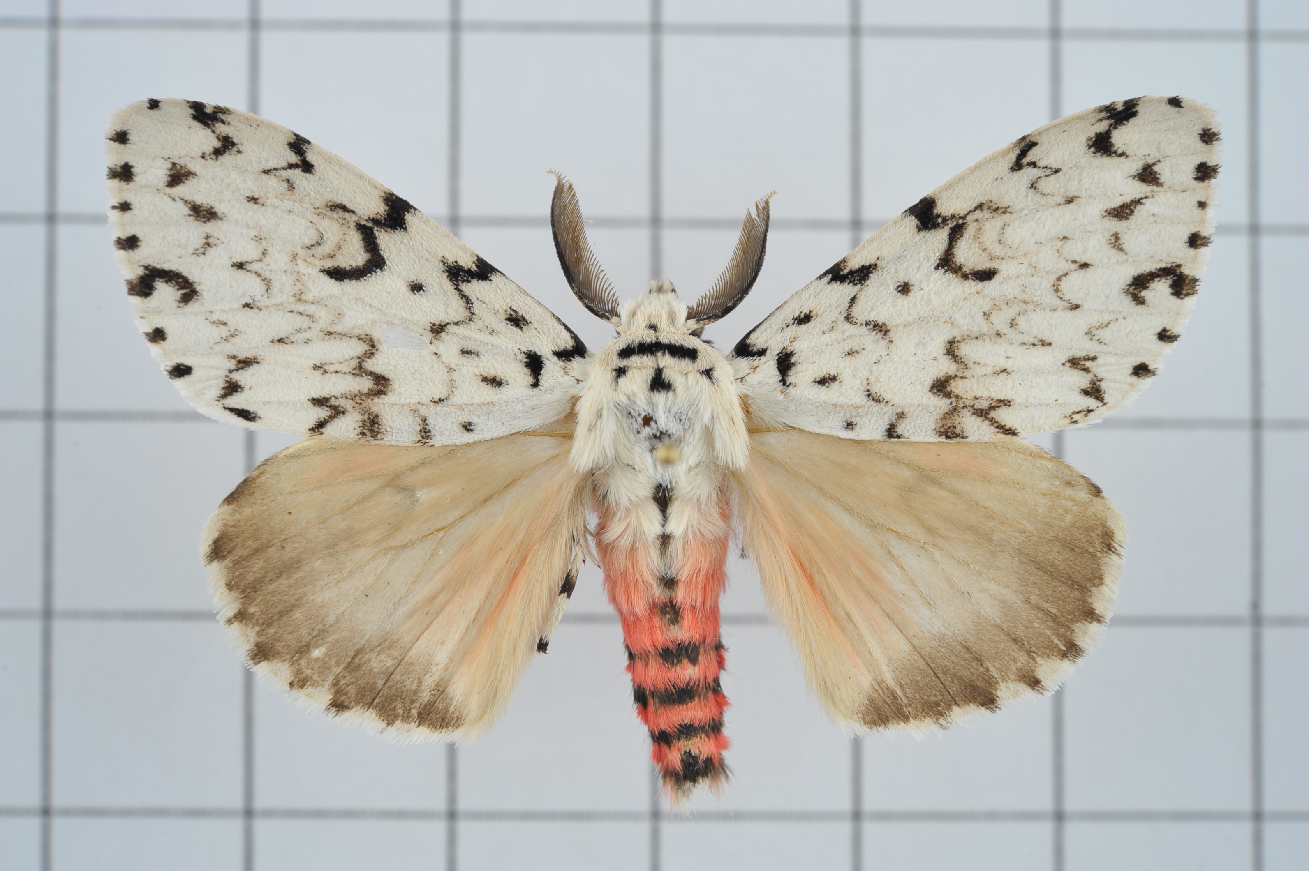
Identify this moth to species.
Lymantria sugii
